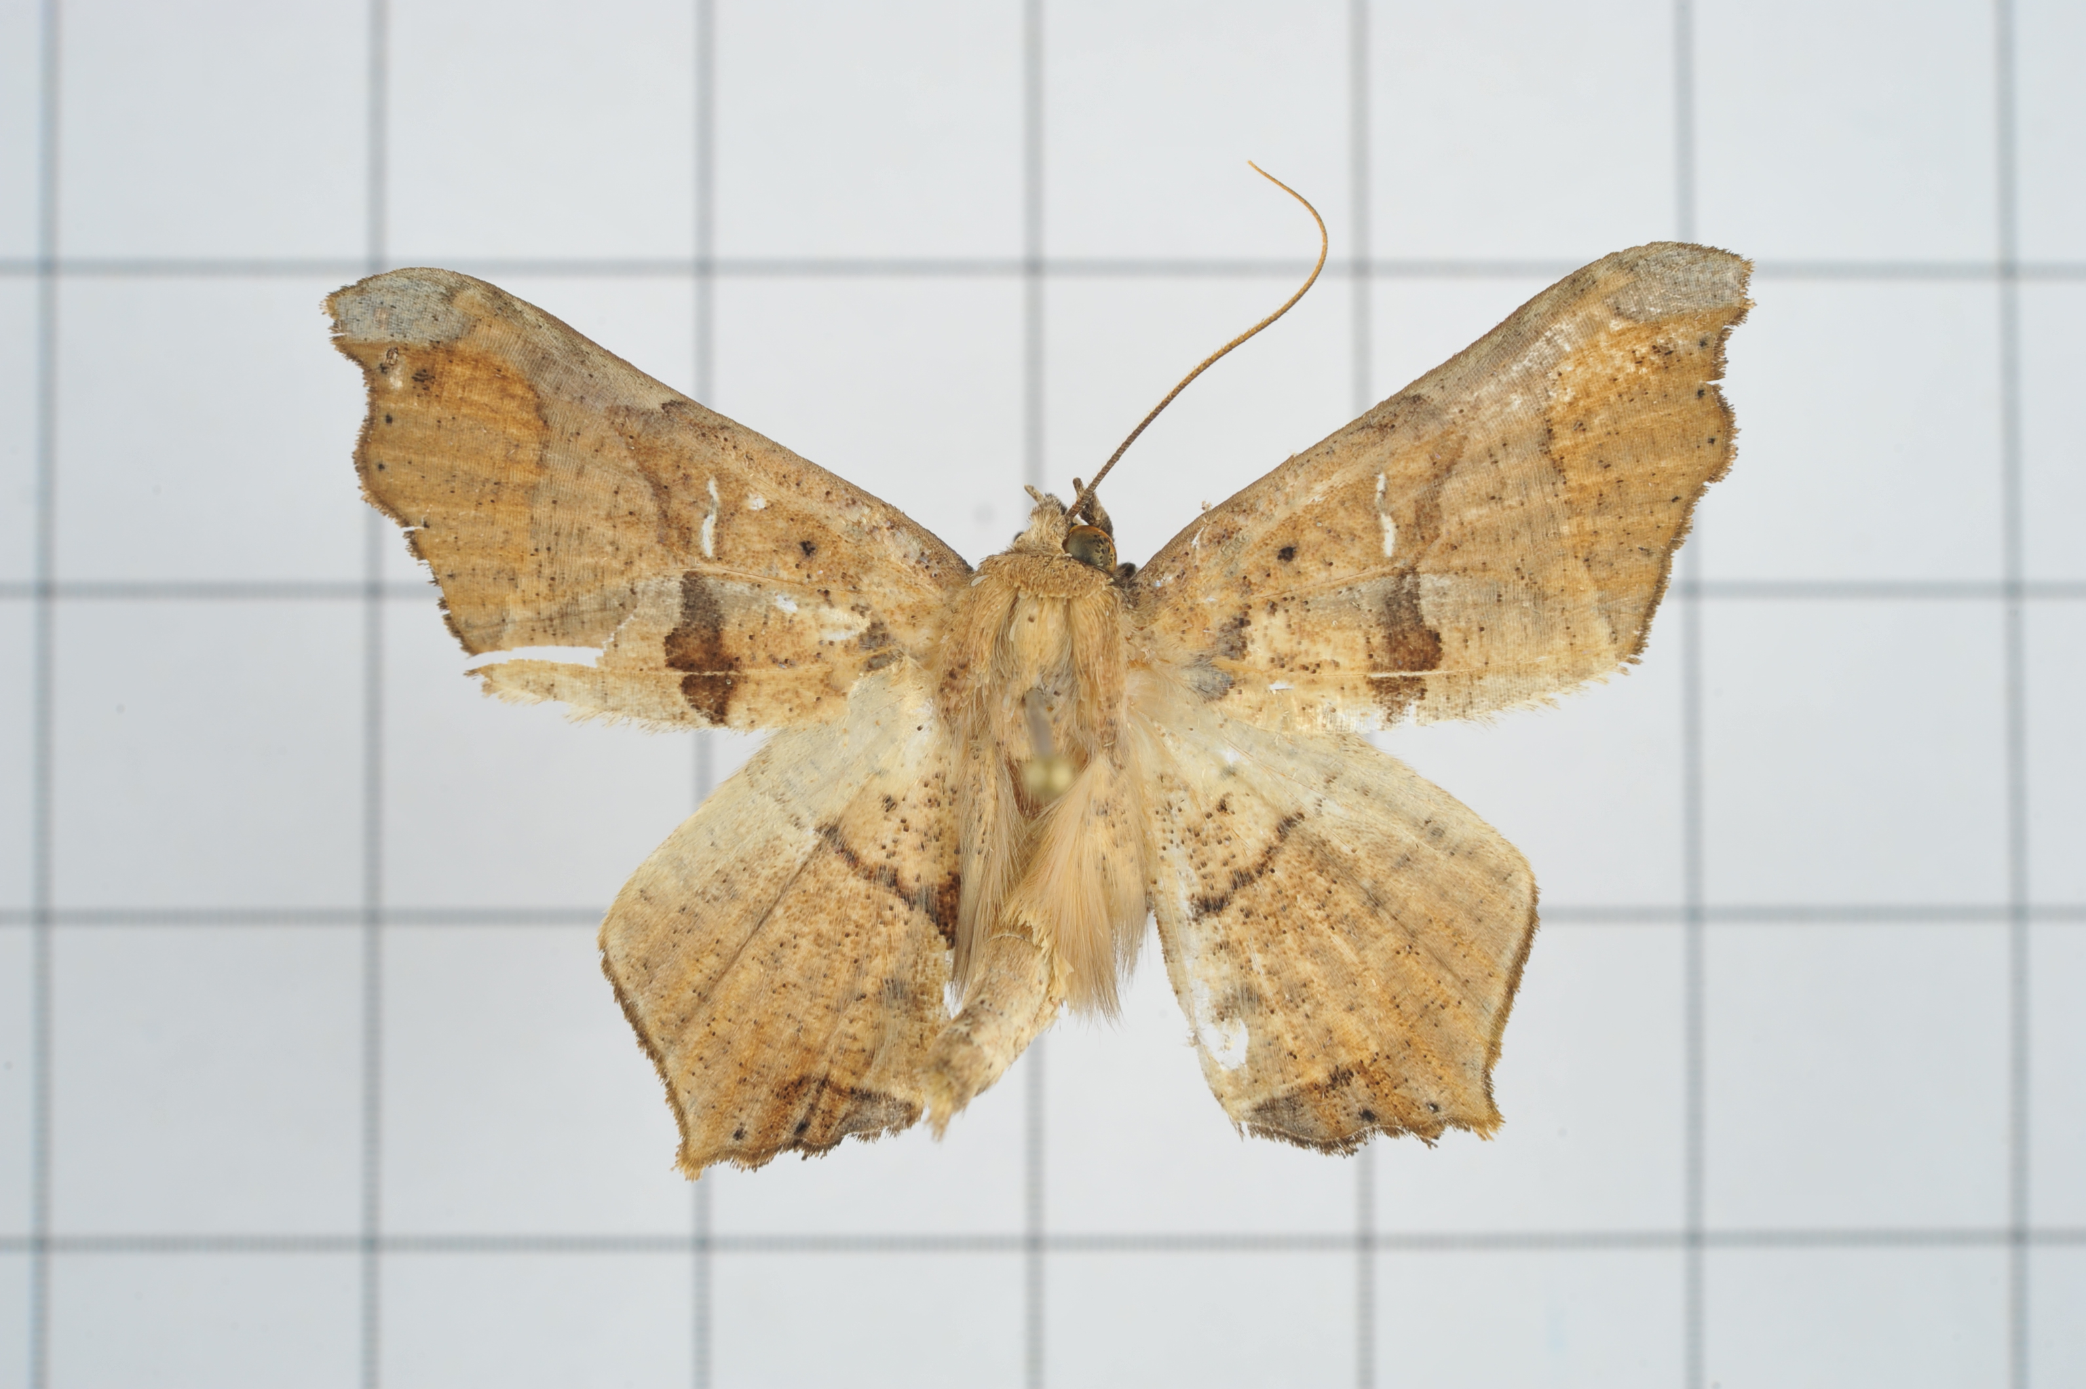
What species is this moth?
Semiothisops macariata
